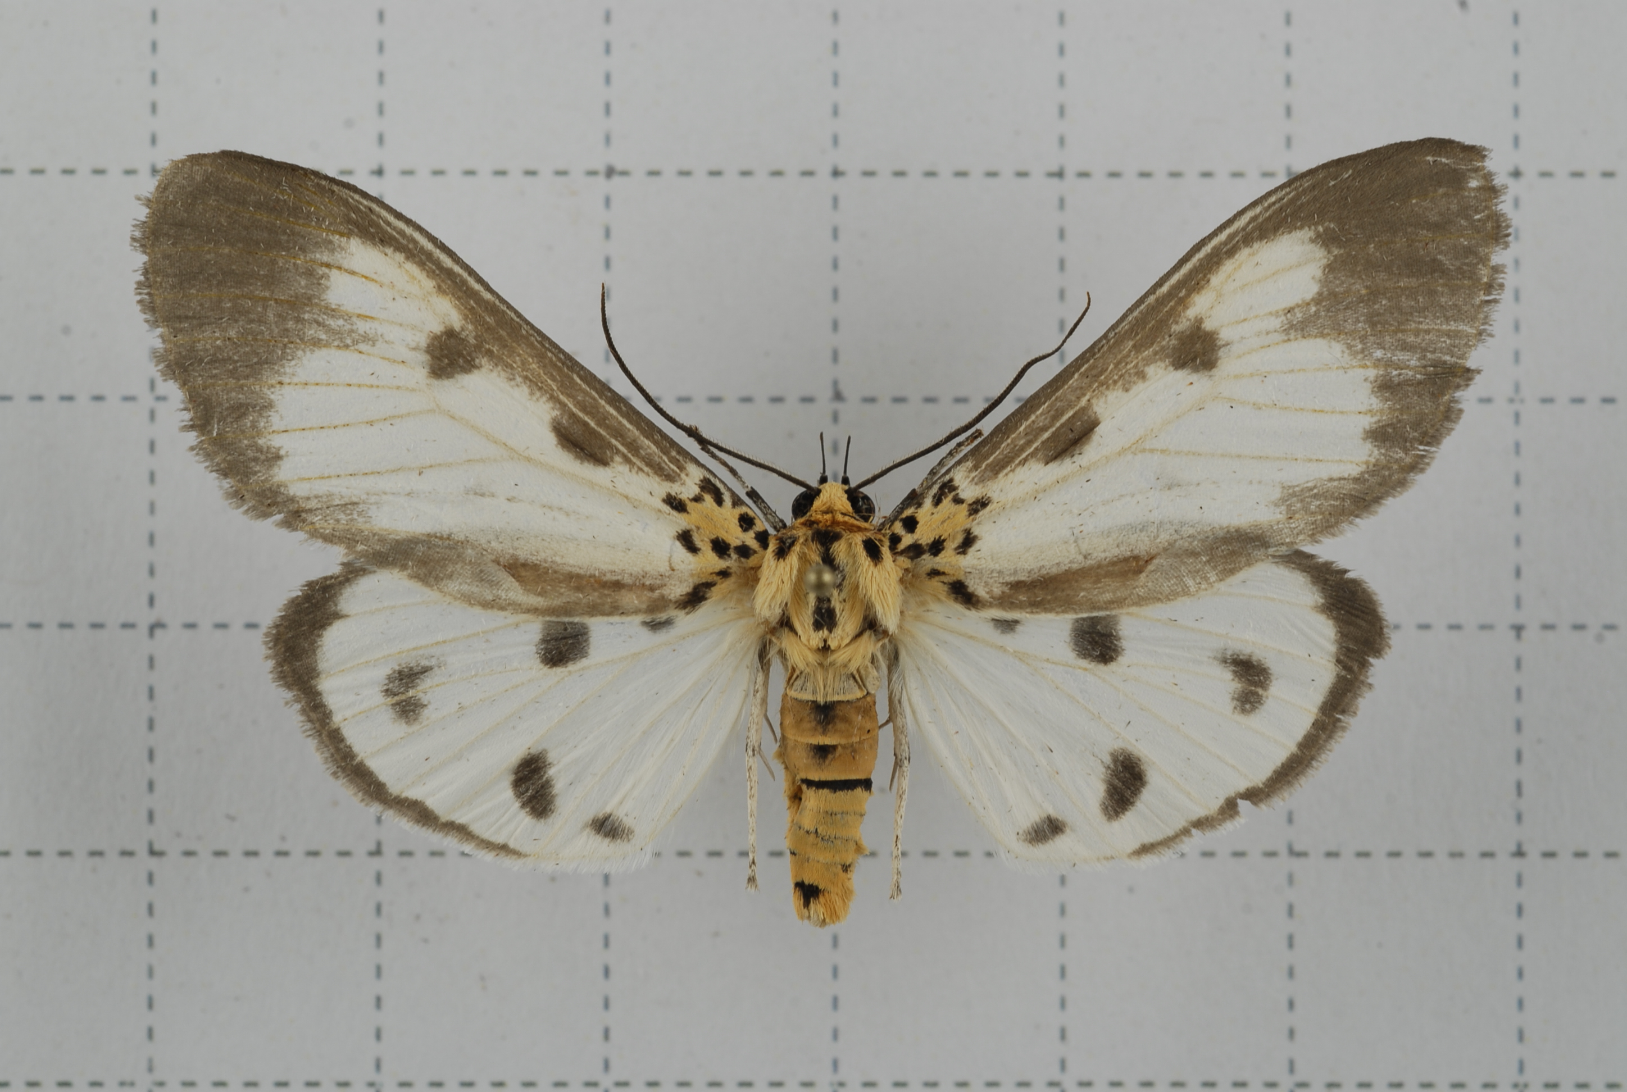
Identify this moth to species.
Asota plana lacteata
